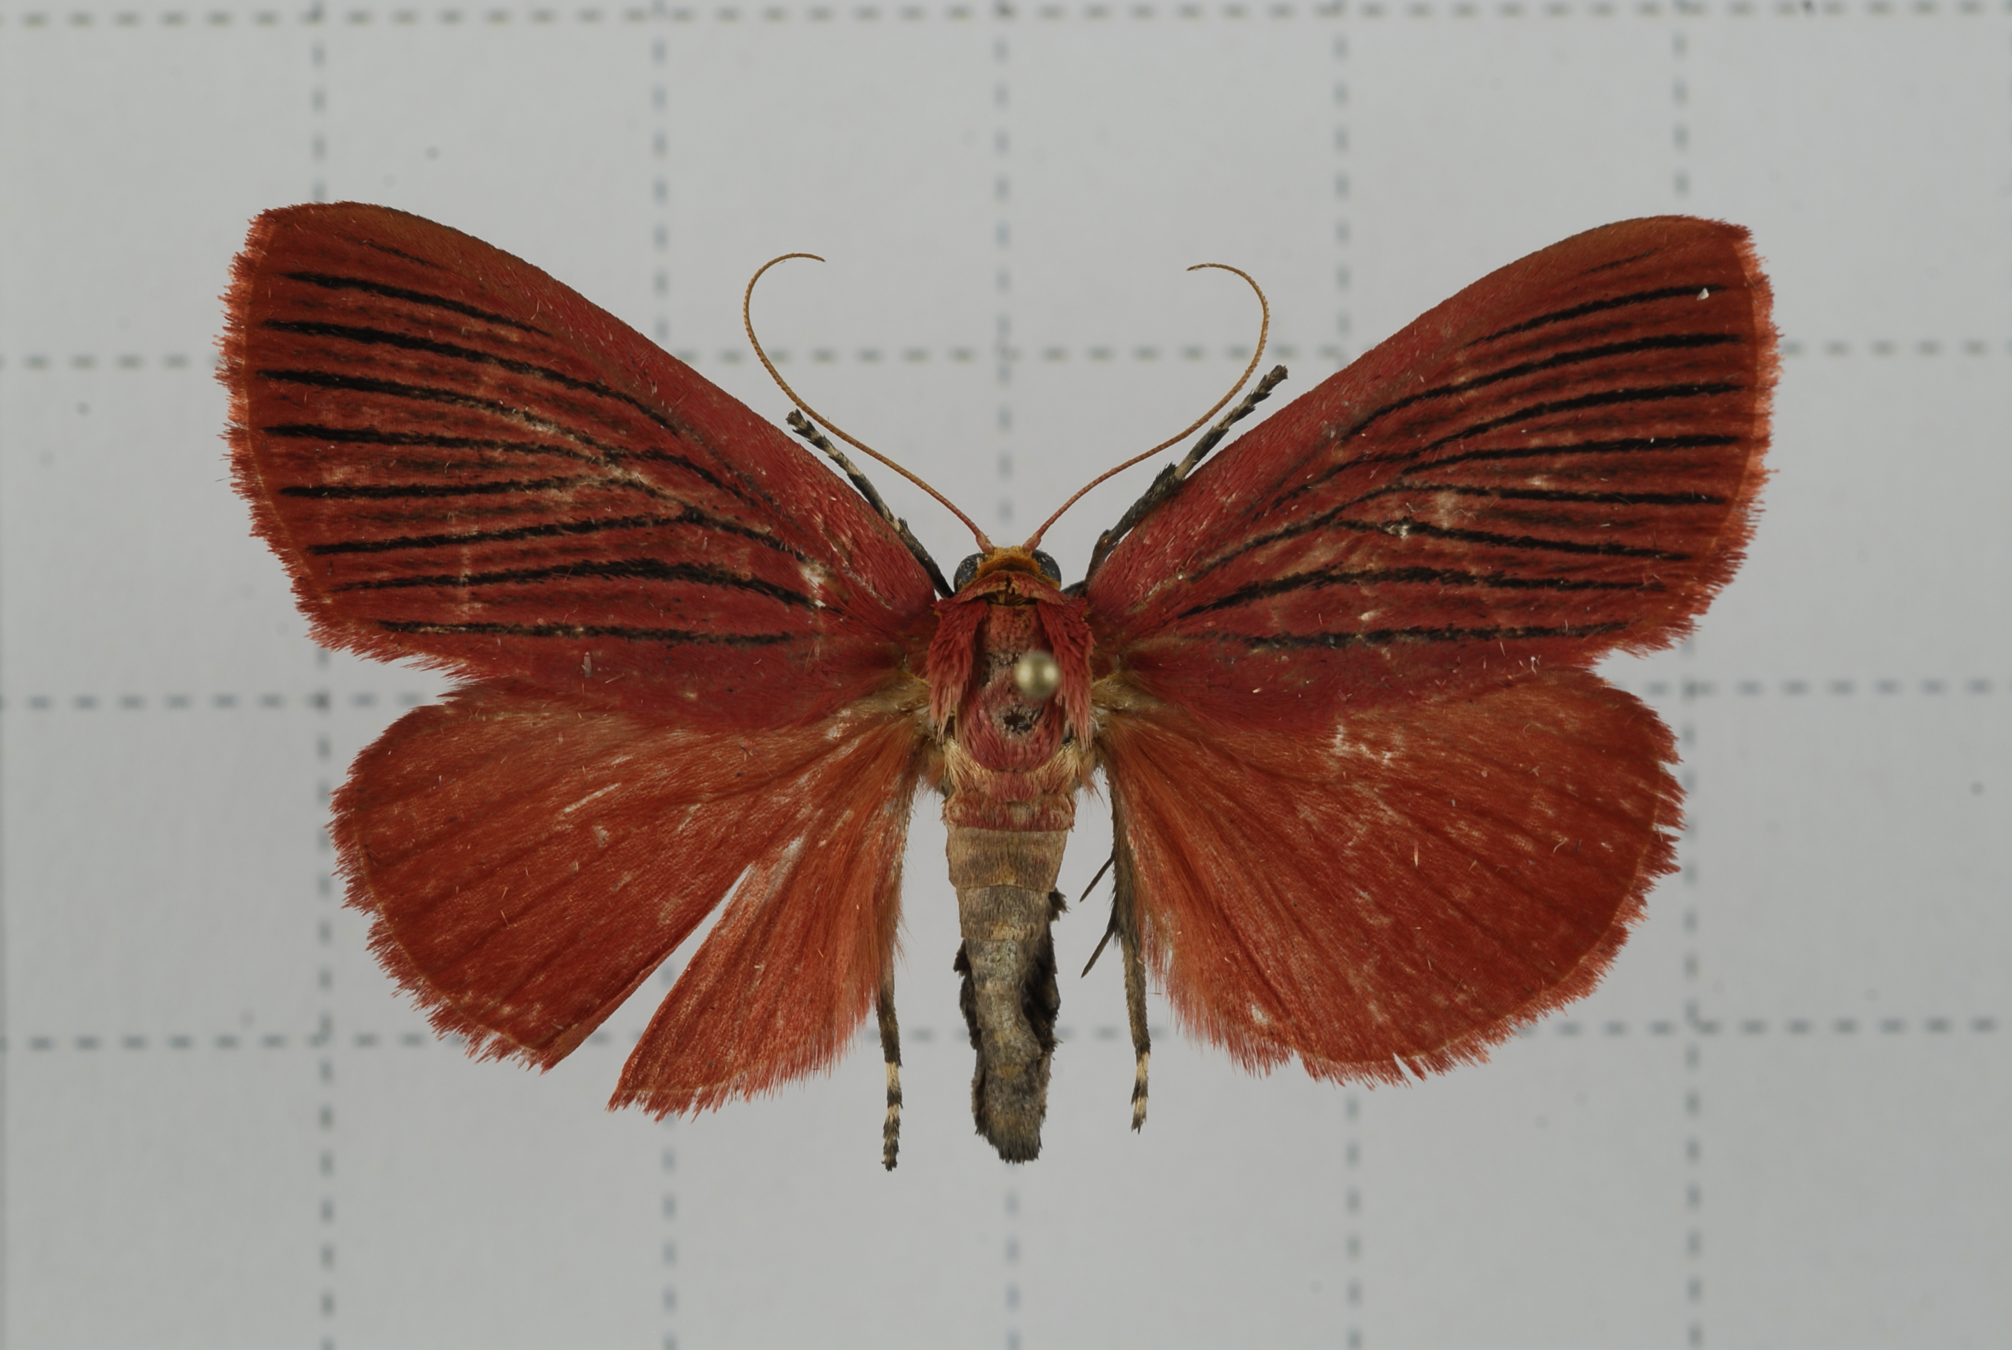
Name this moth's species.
Arctioblepsis rubida
